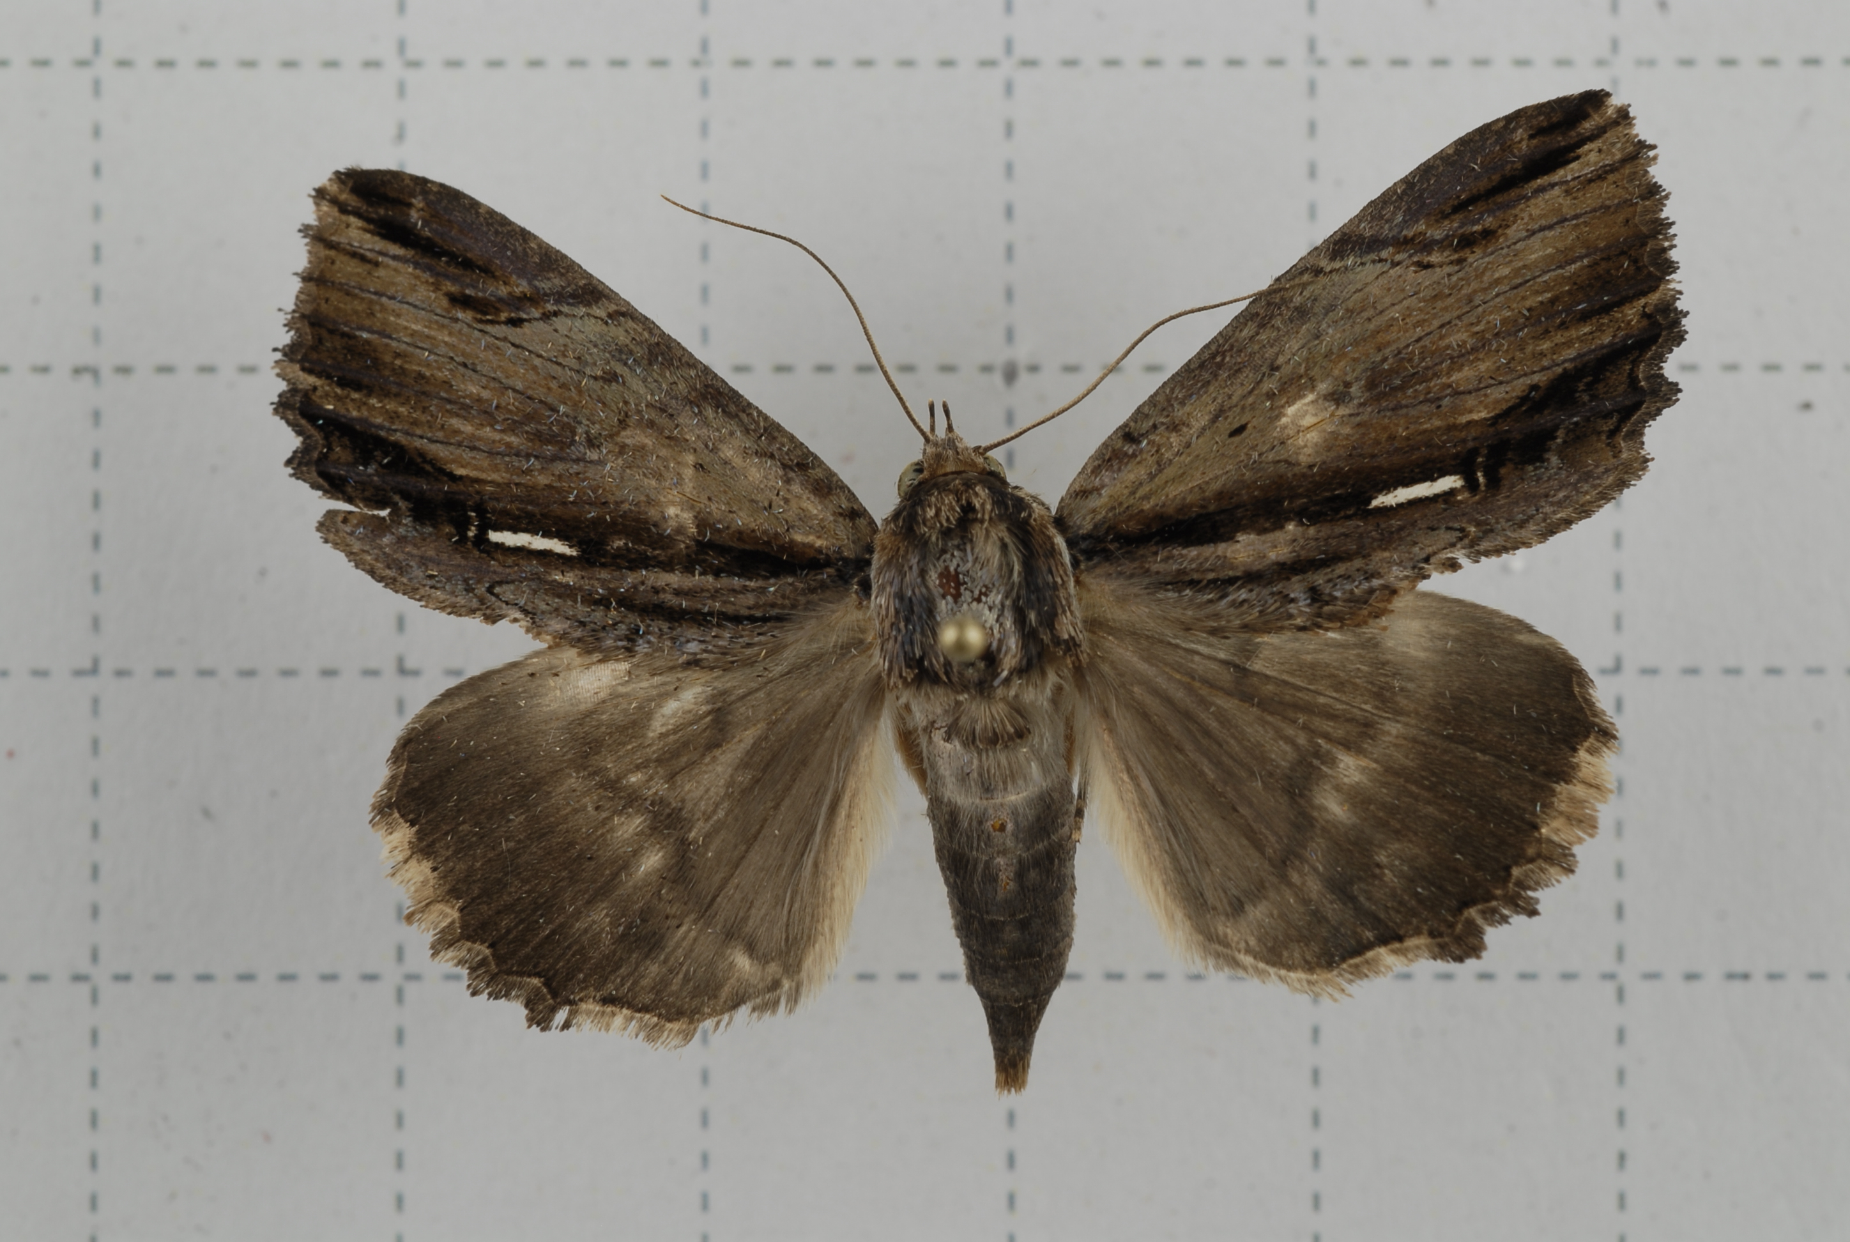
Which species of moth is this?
Ercheia niveostrigata
